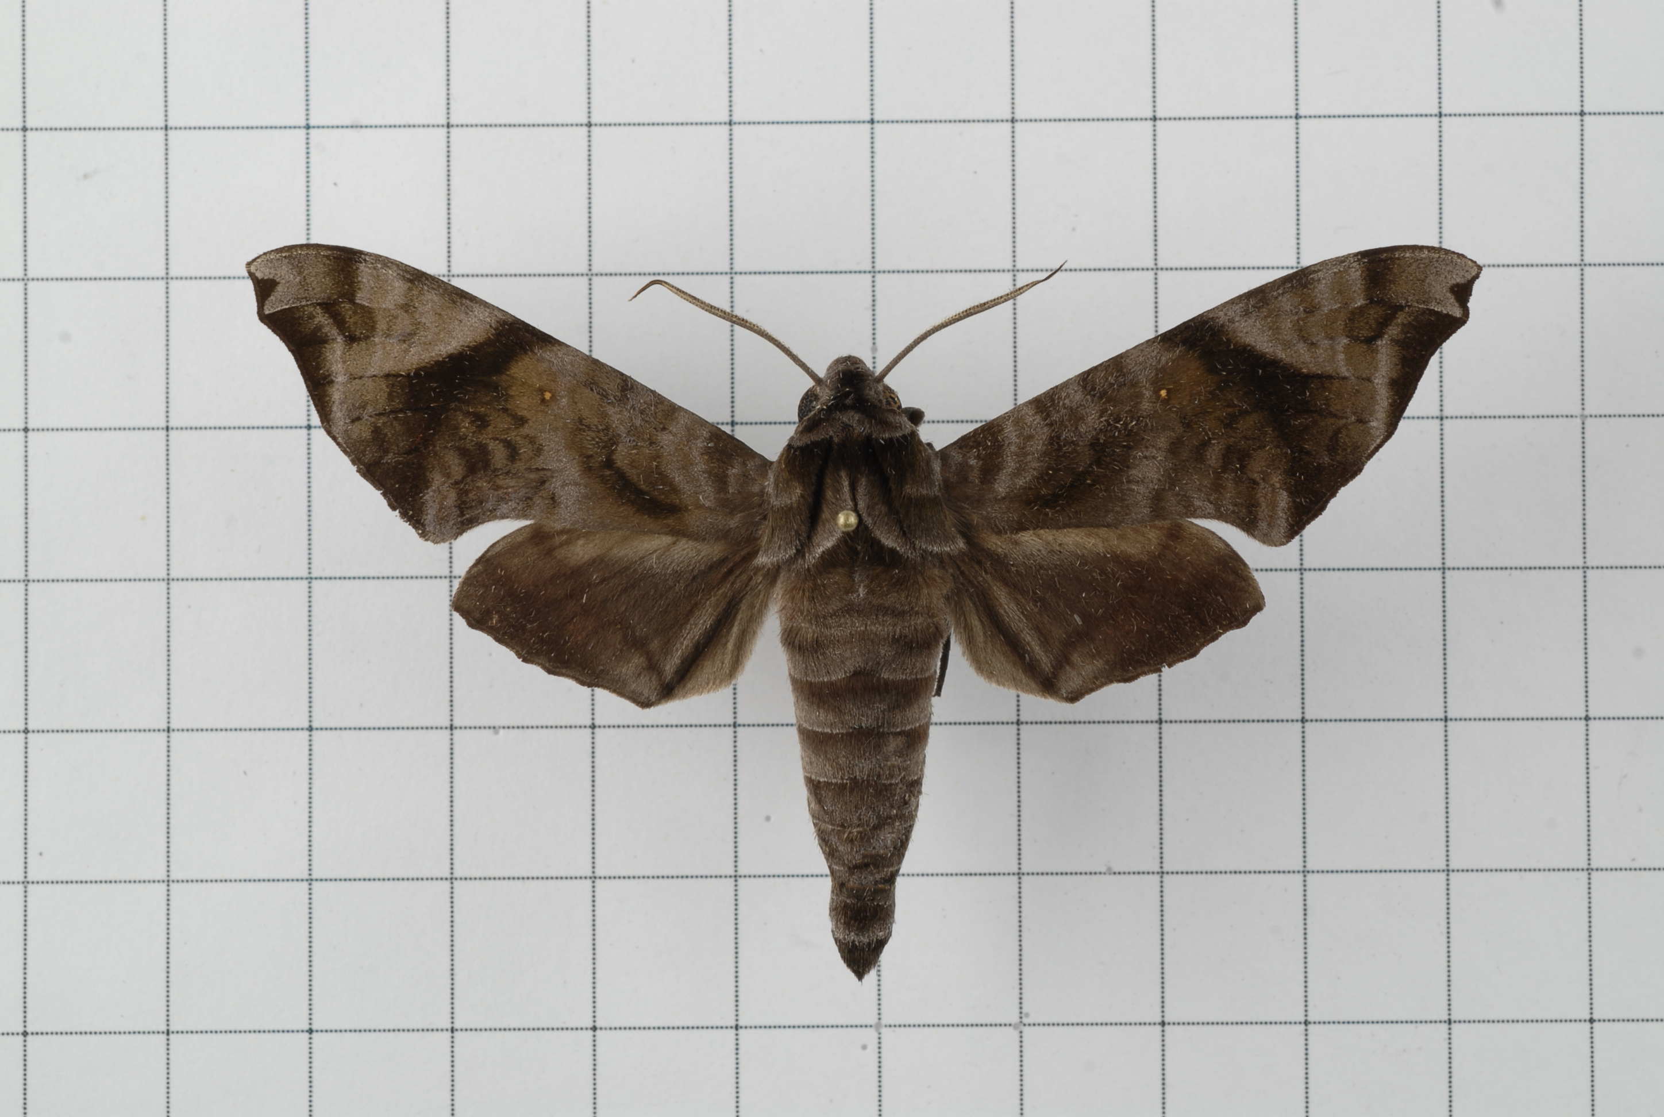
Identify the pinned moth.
Acosmeryx castanea
